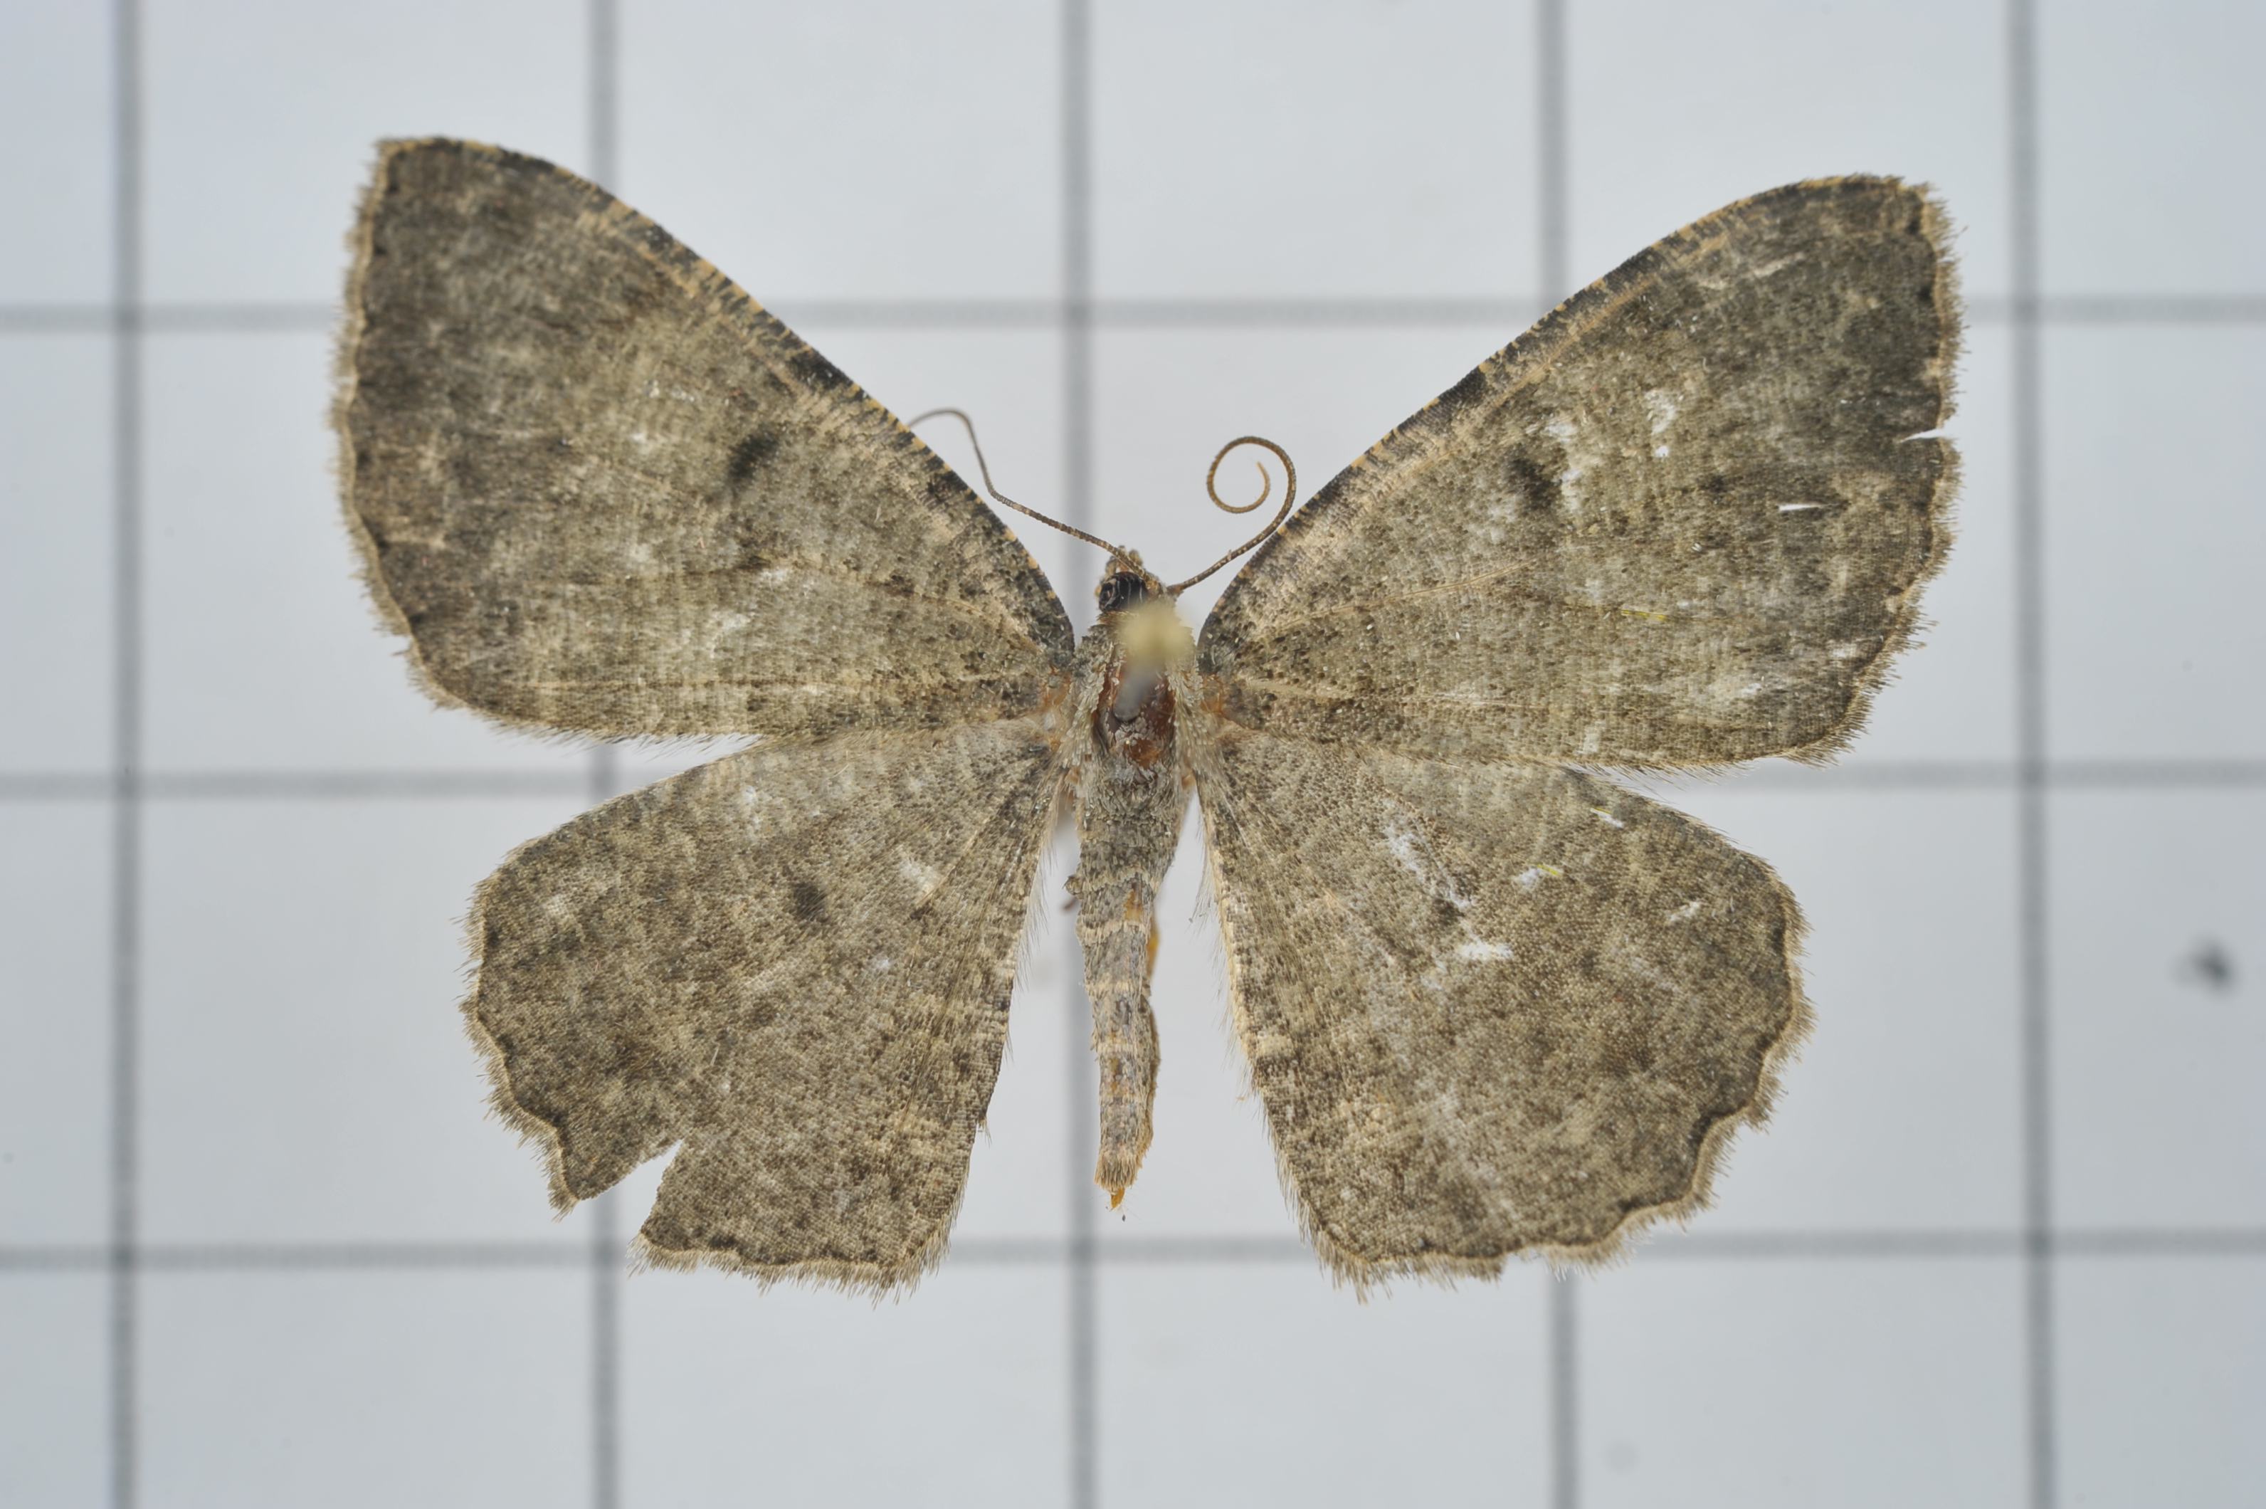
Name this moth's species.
Gnophos delitescens
